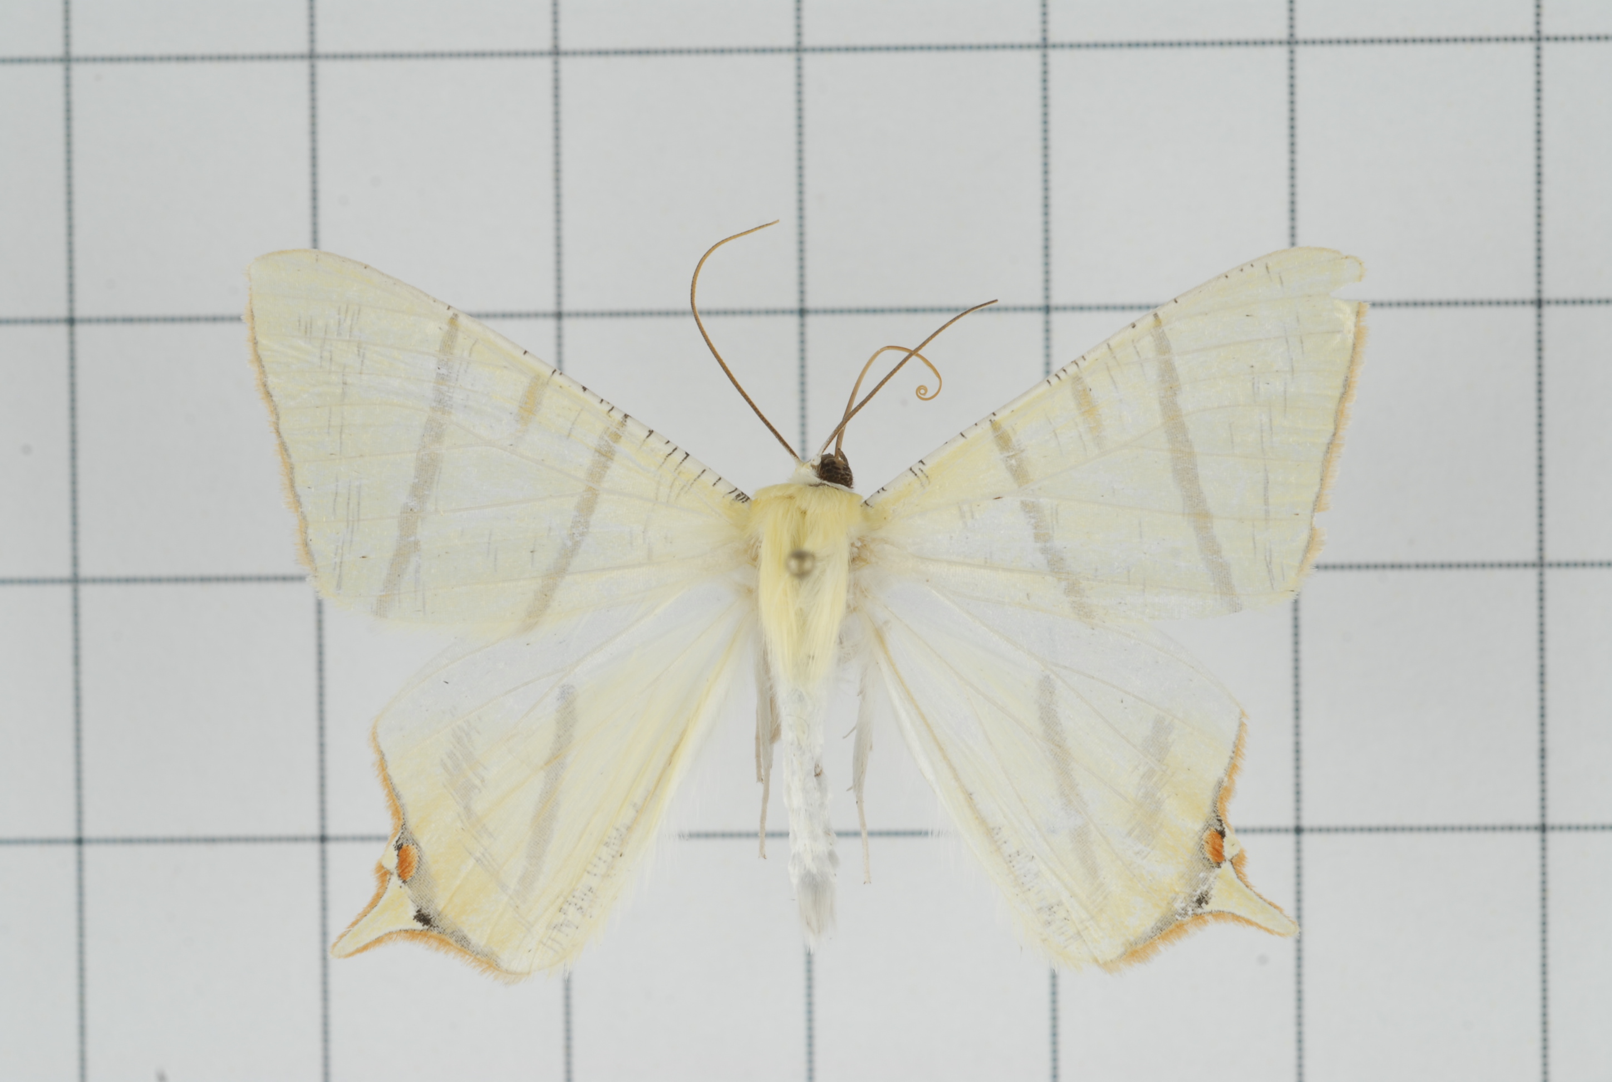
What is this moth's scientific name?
Ourapteryx sciticaudaria
